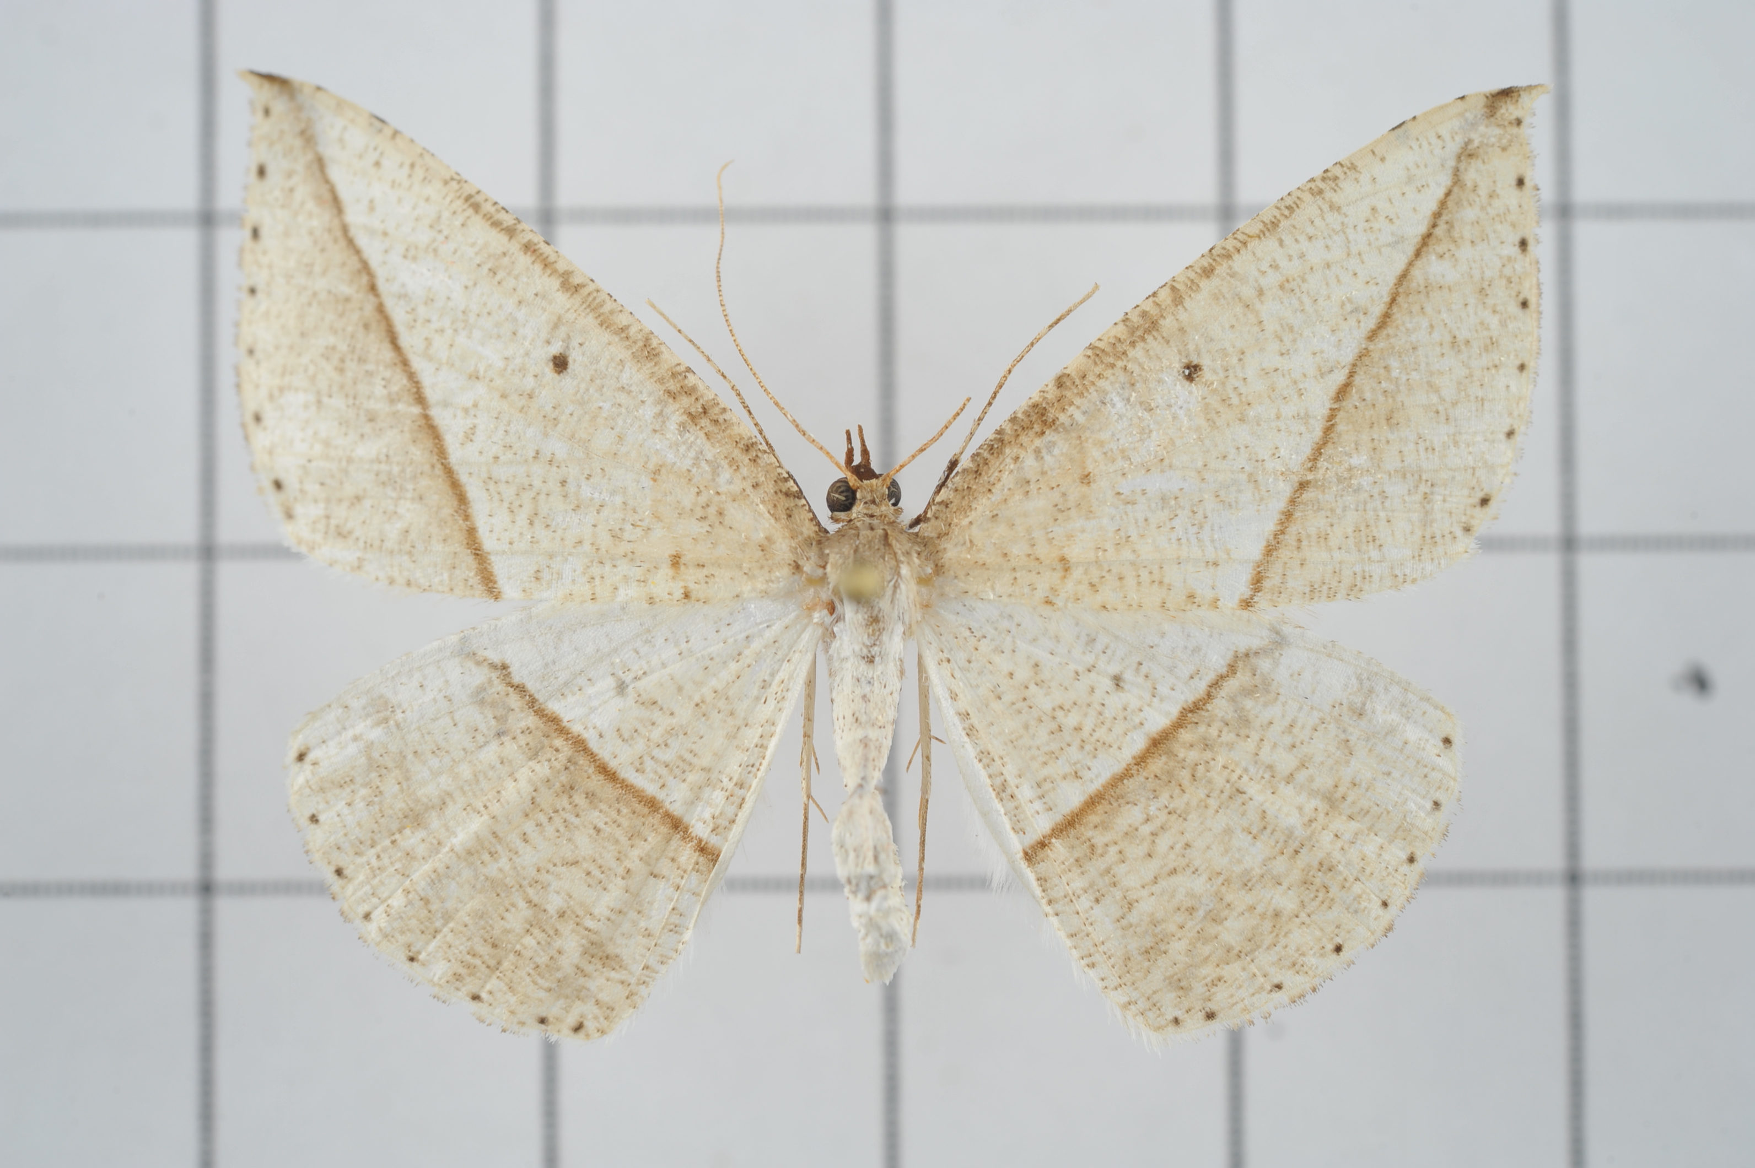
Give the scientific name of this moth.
Heteralex aspersa formosana
